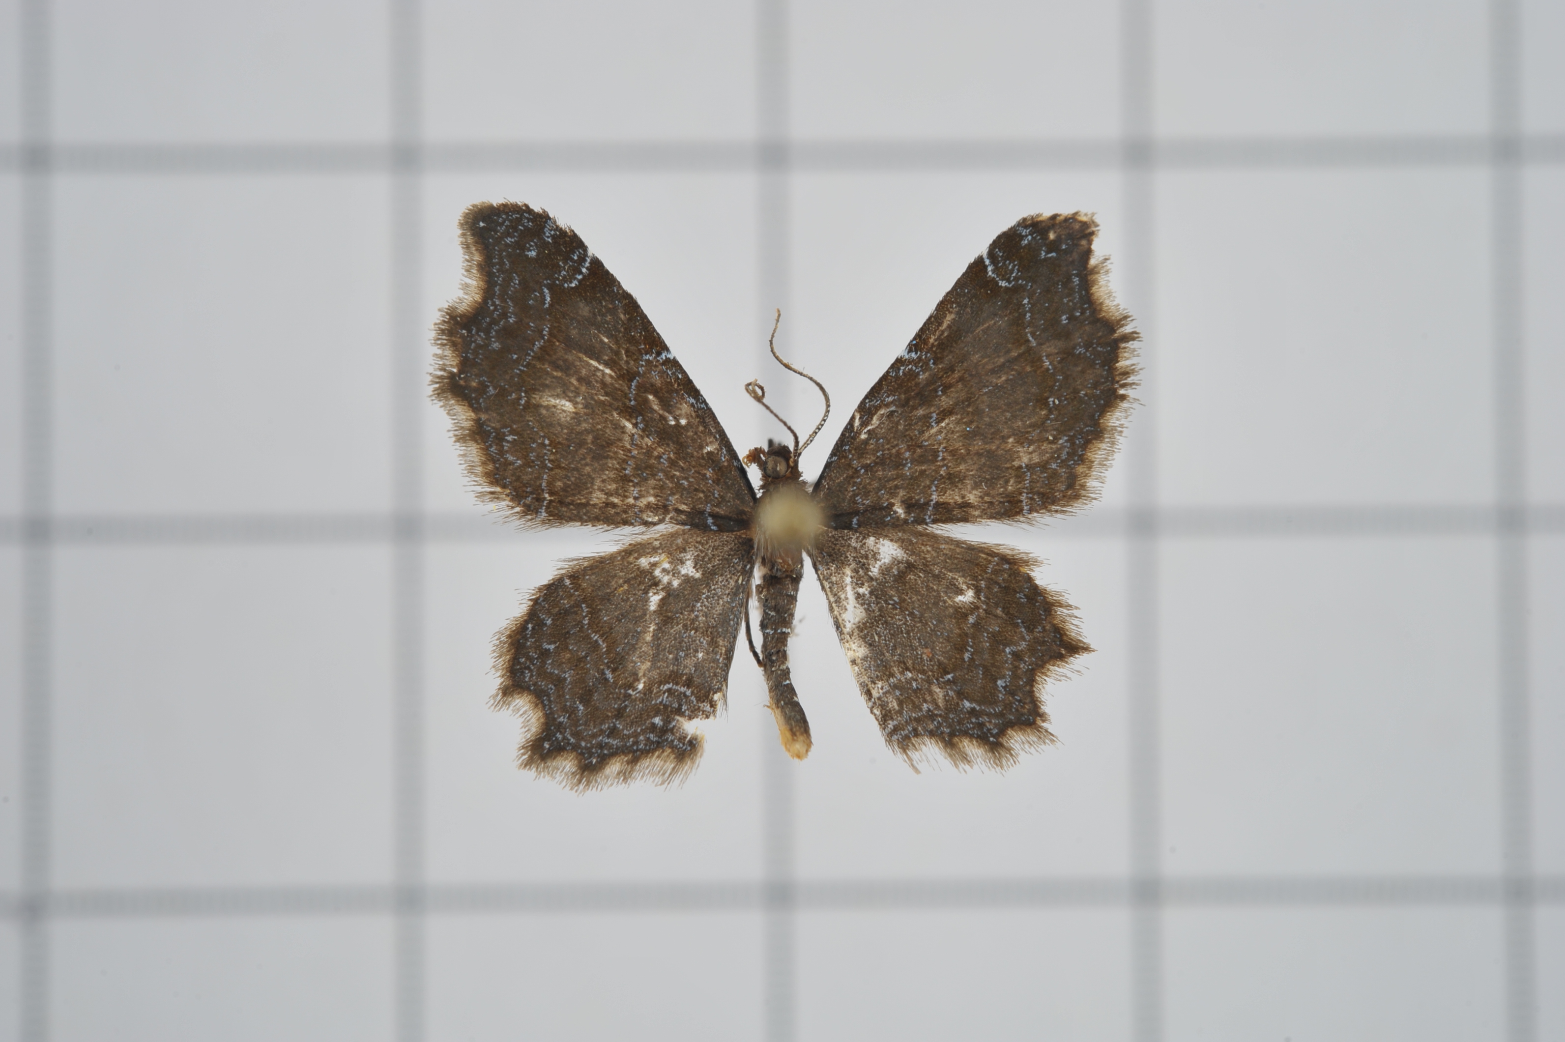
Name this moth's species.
Hastina subfalcaria caeruleolineata
